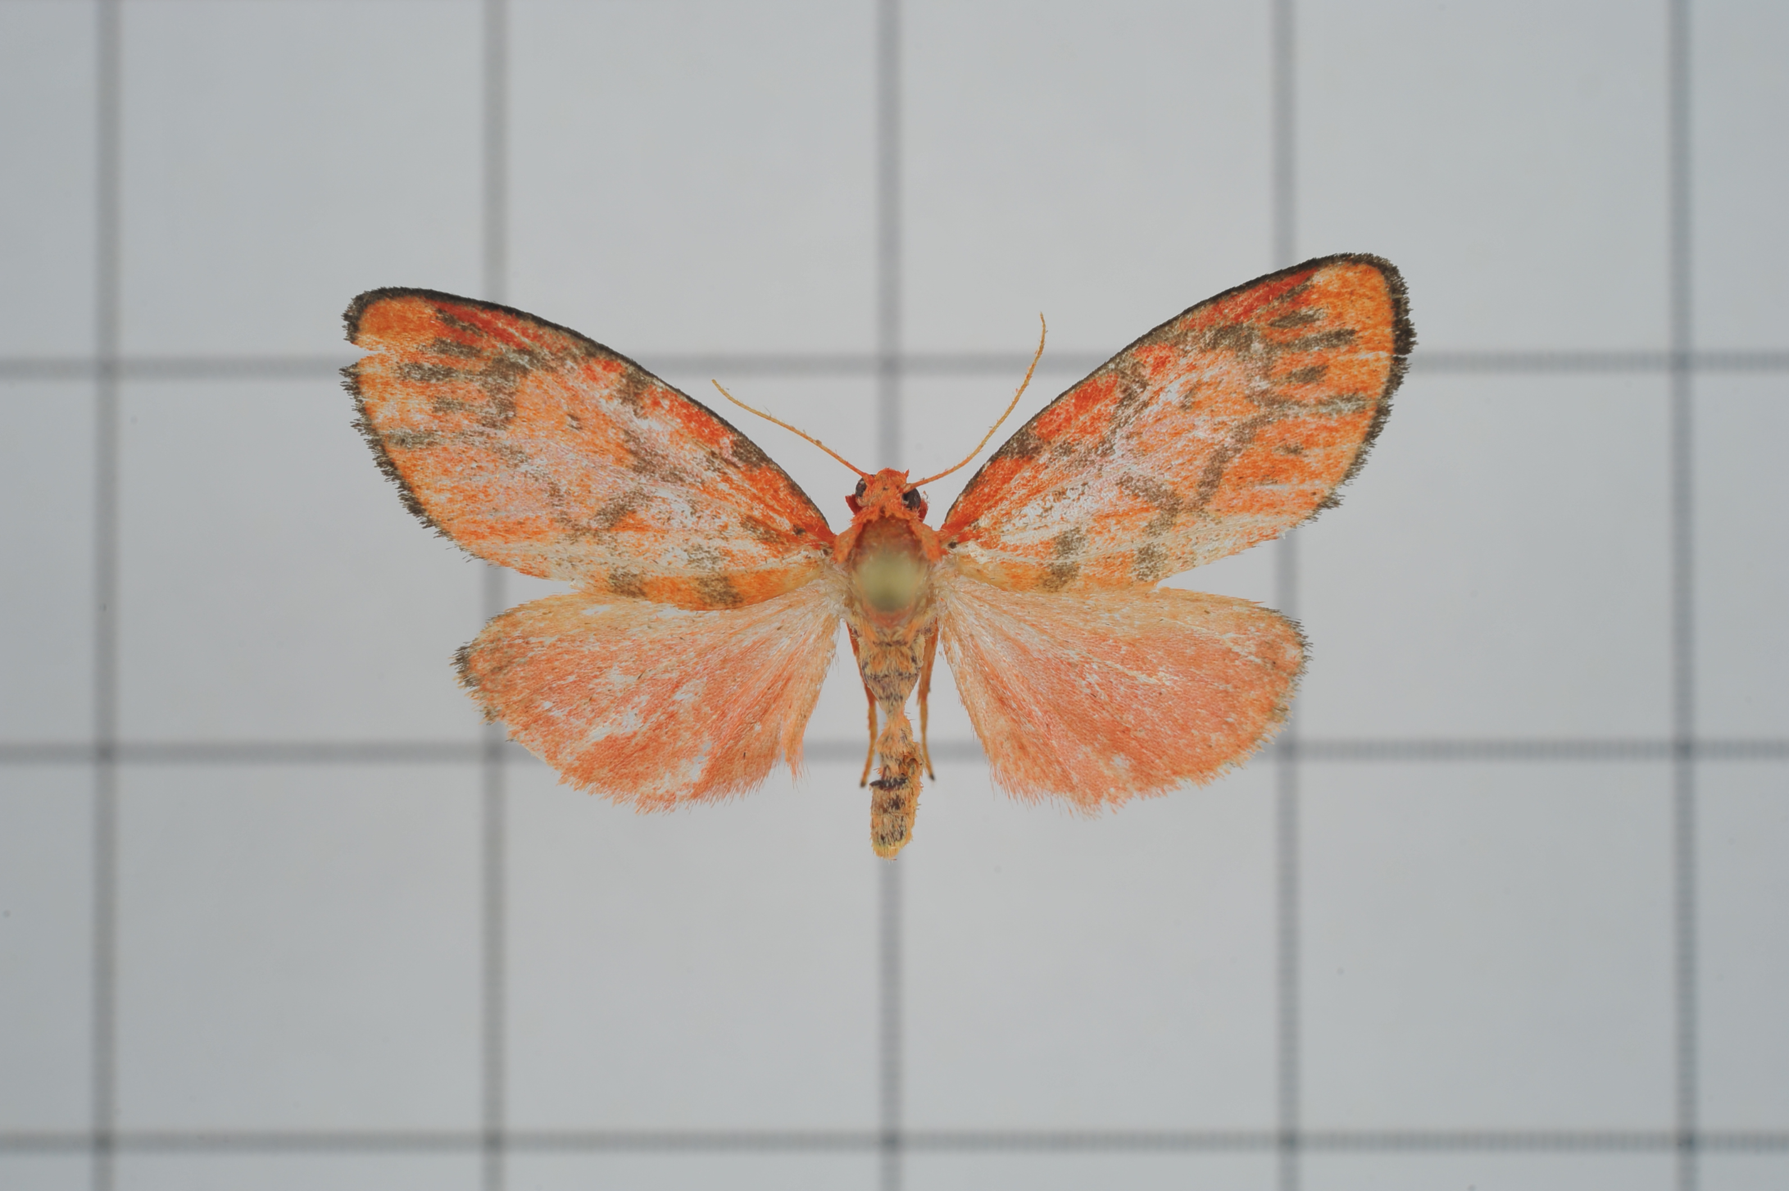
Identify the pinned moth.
Conicornuta convexa
